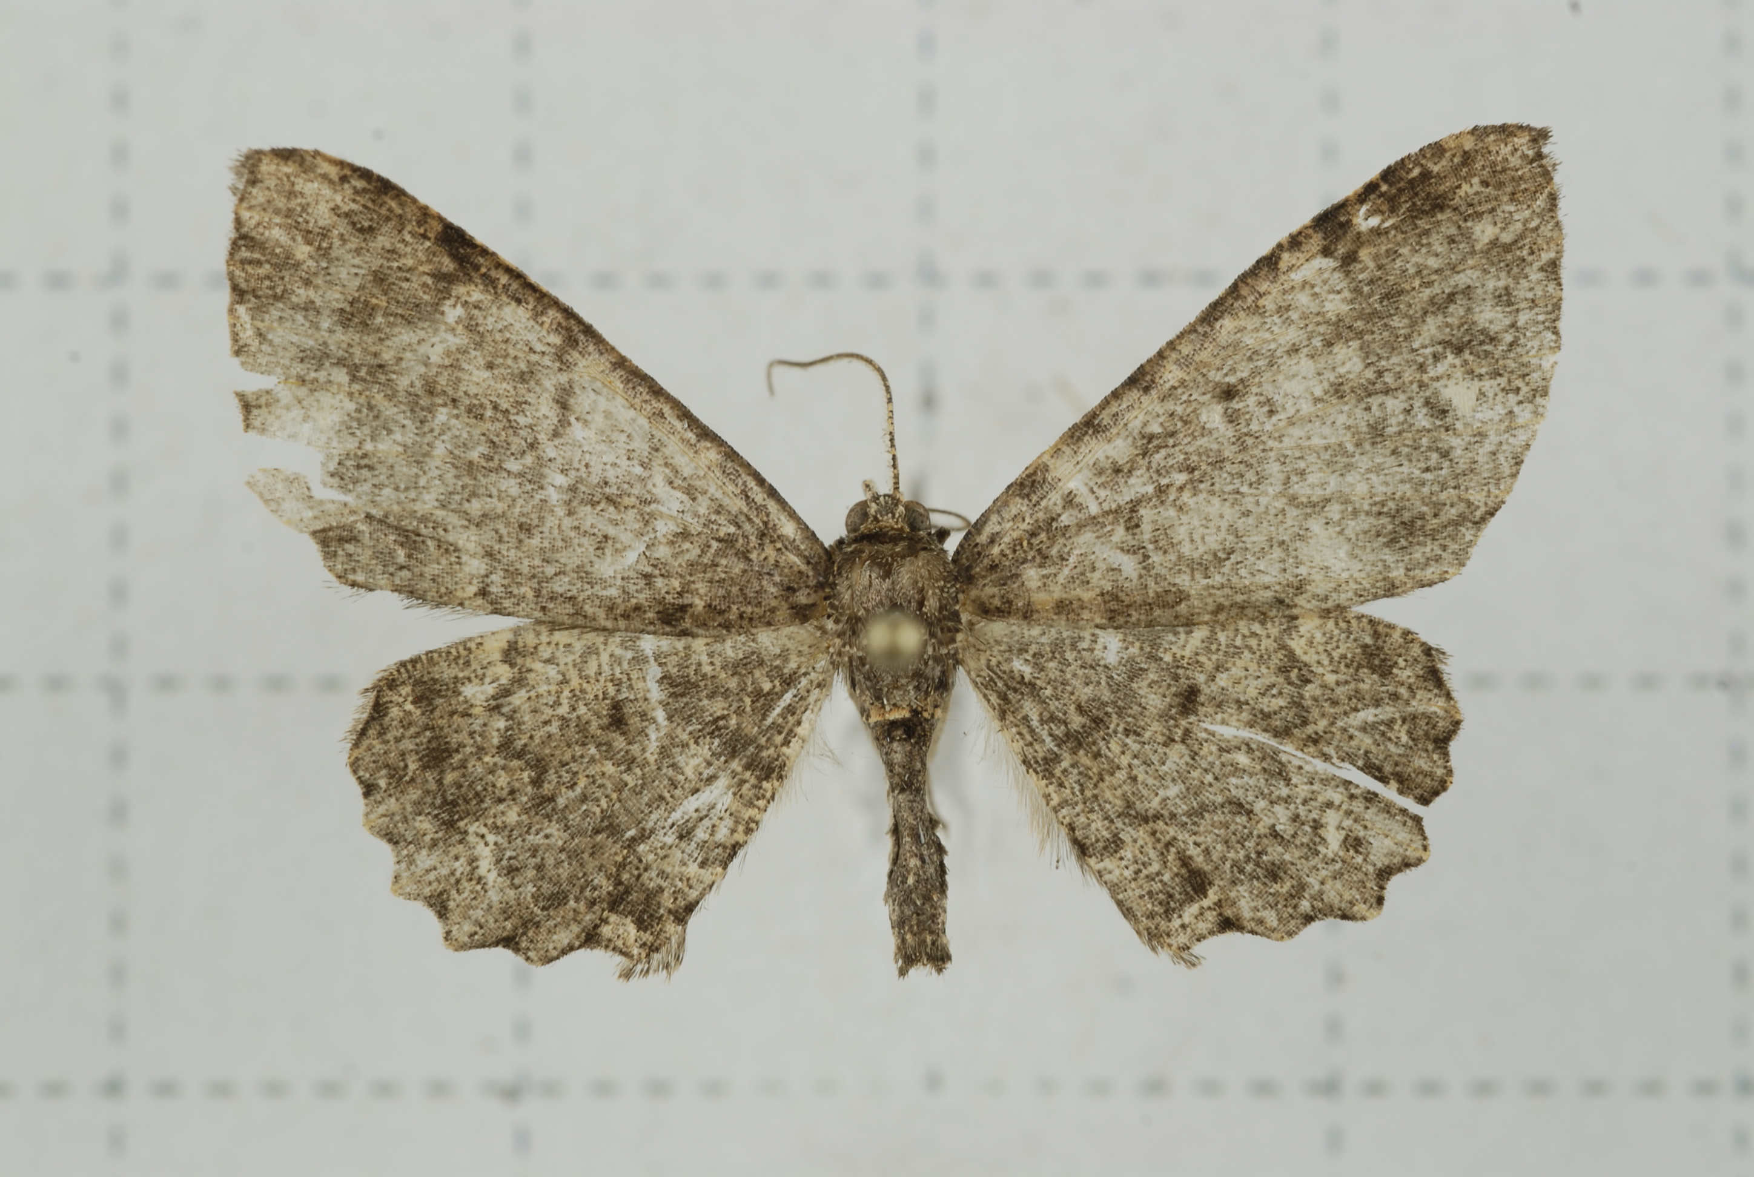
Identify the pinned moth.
Abaciscus alishanensis
